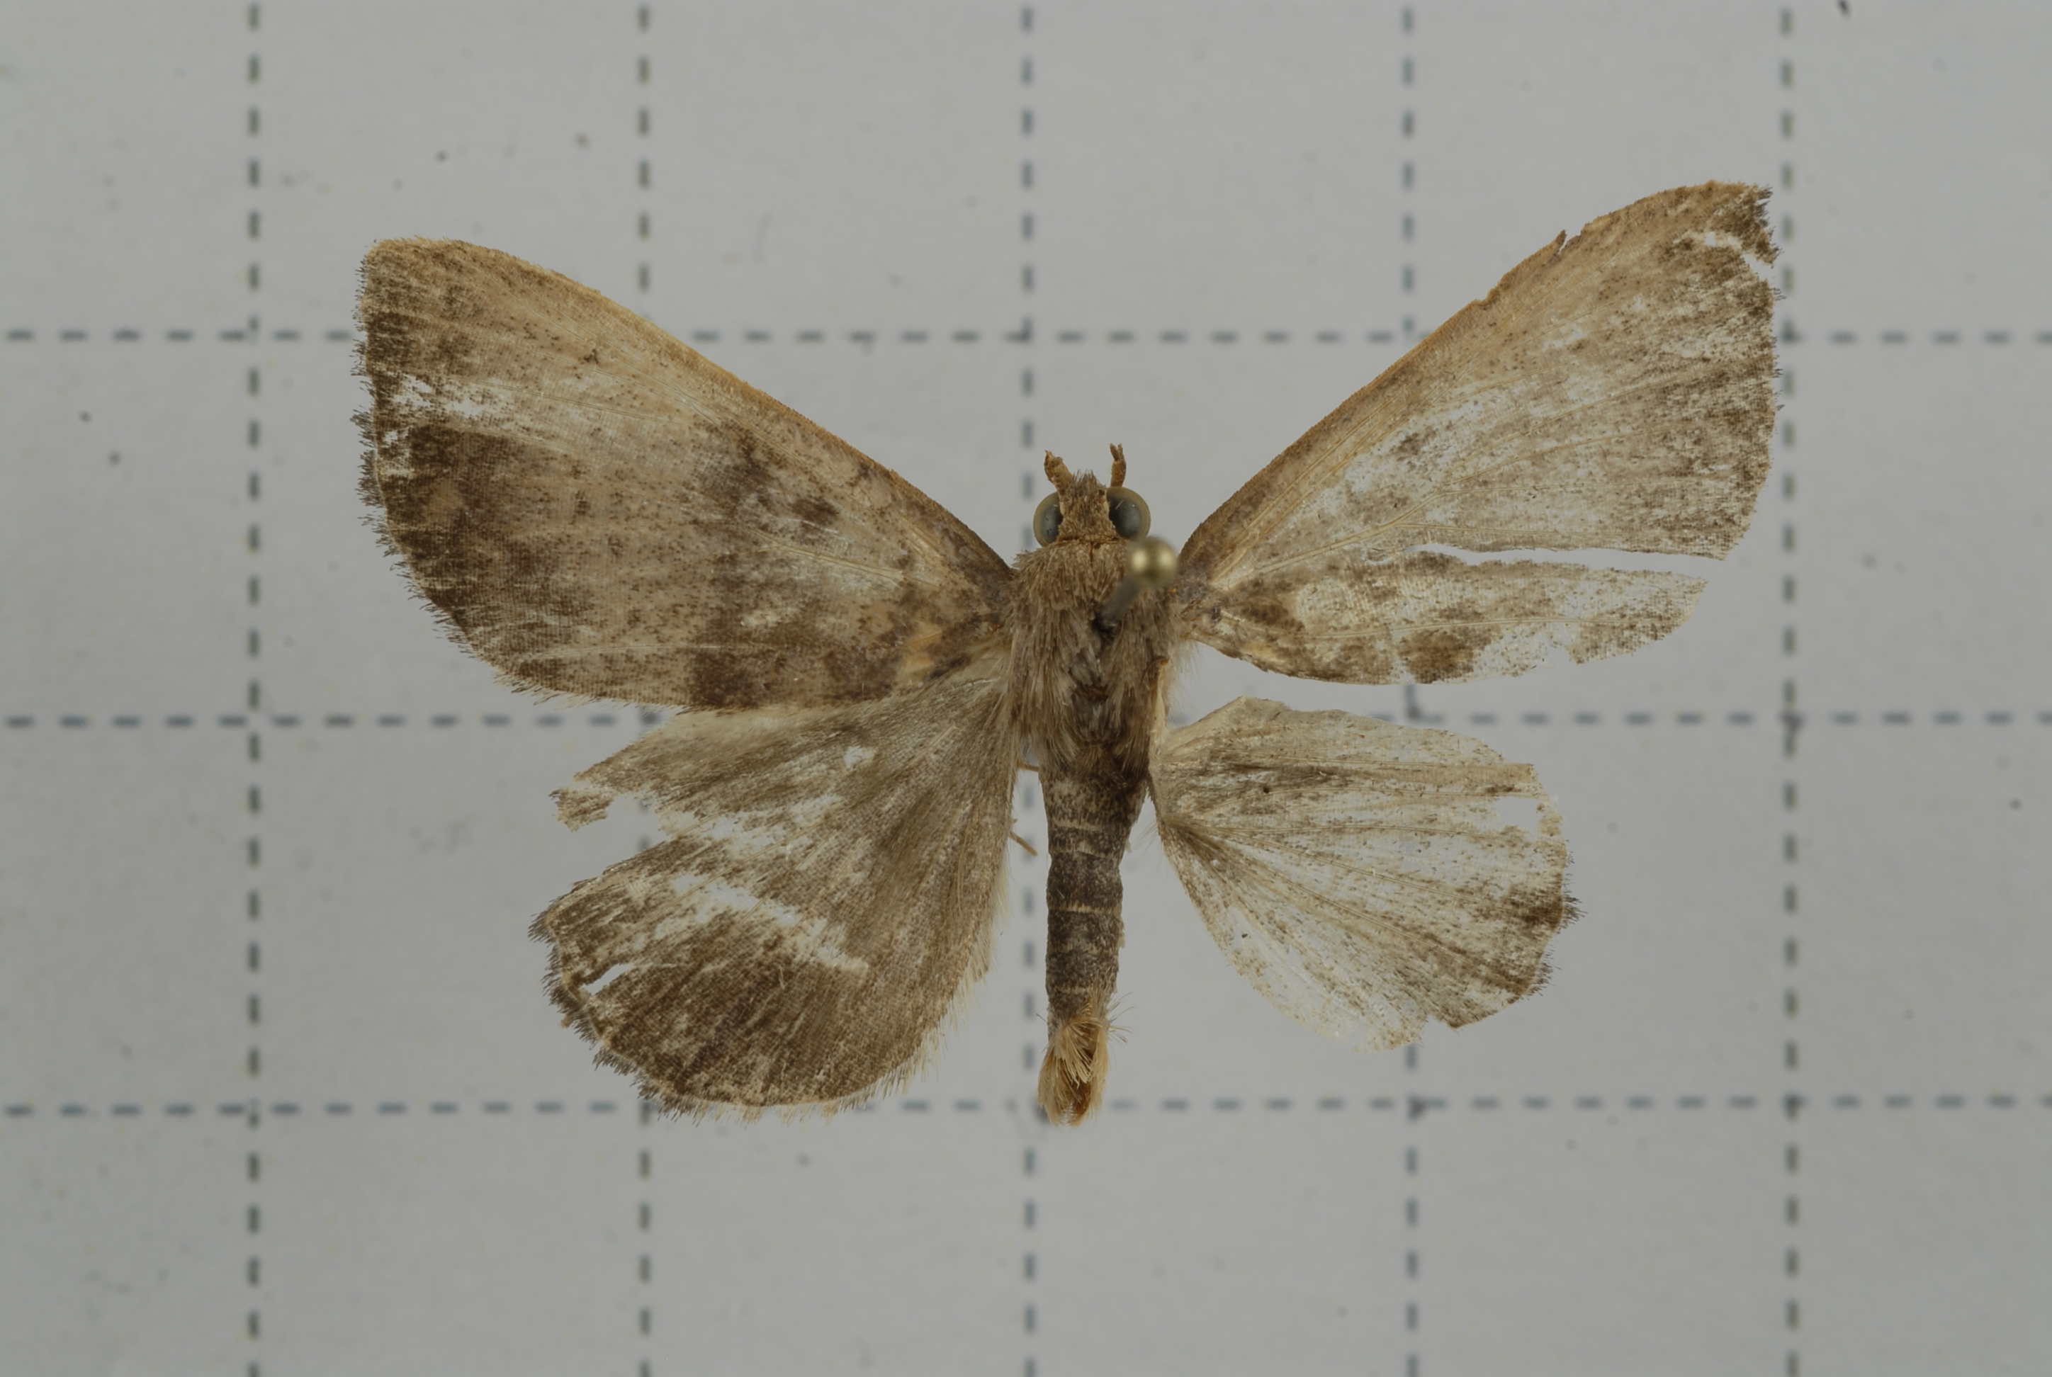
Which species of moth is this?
Scedopla umbrosa
